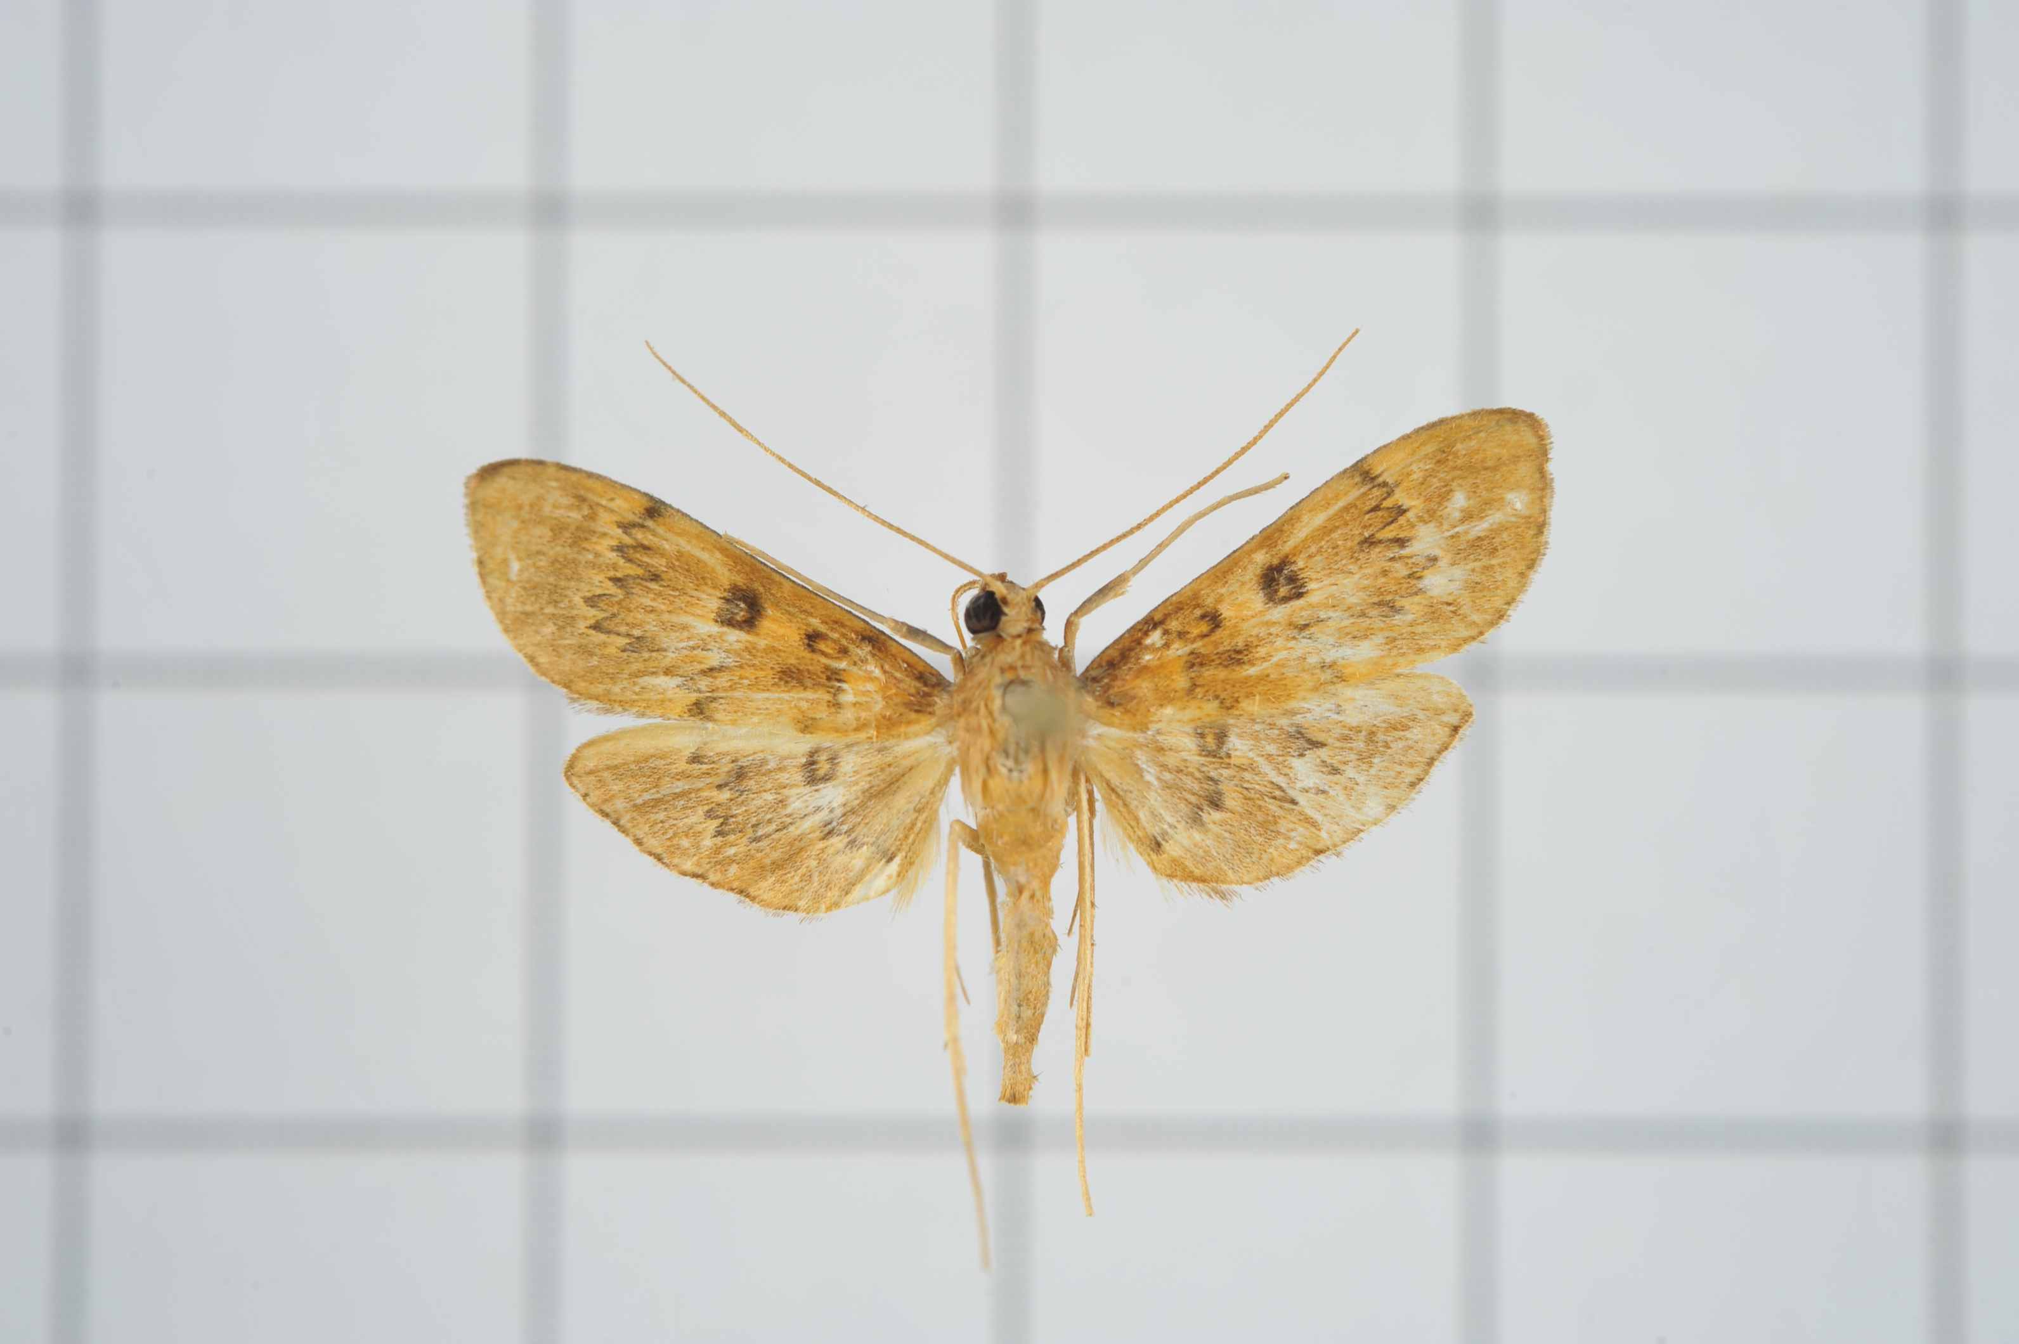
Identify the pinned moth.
Tatobotys janapalis
